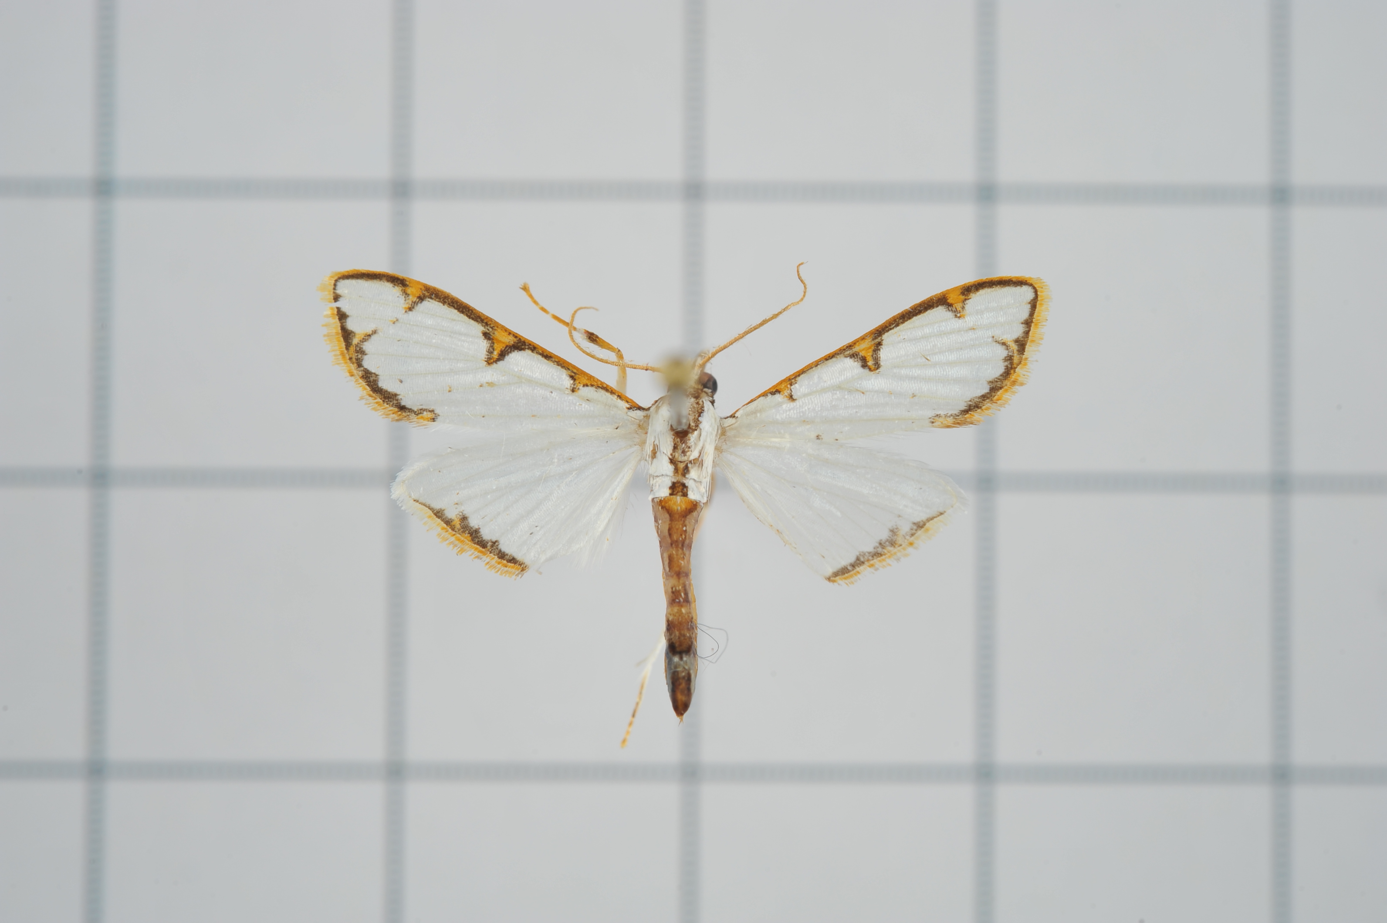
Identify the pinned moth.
Cirrhochrista spinuella
